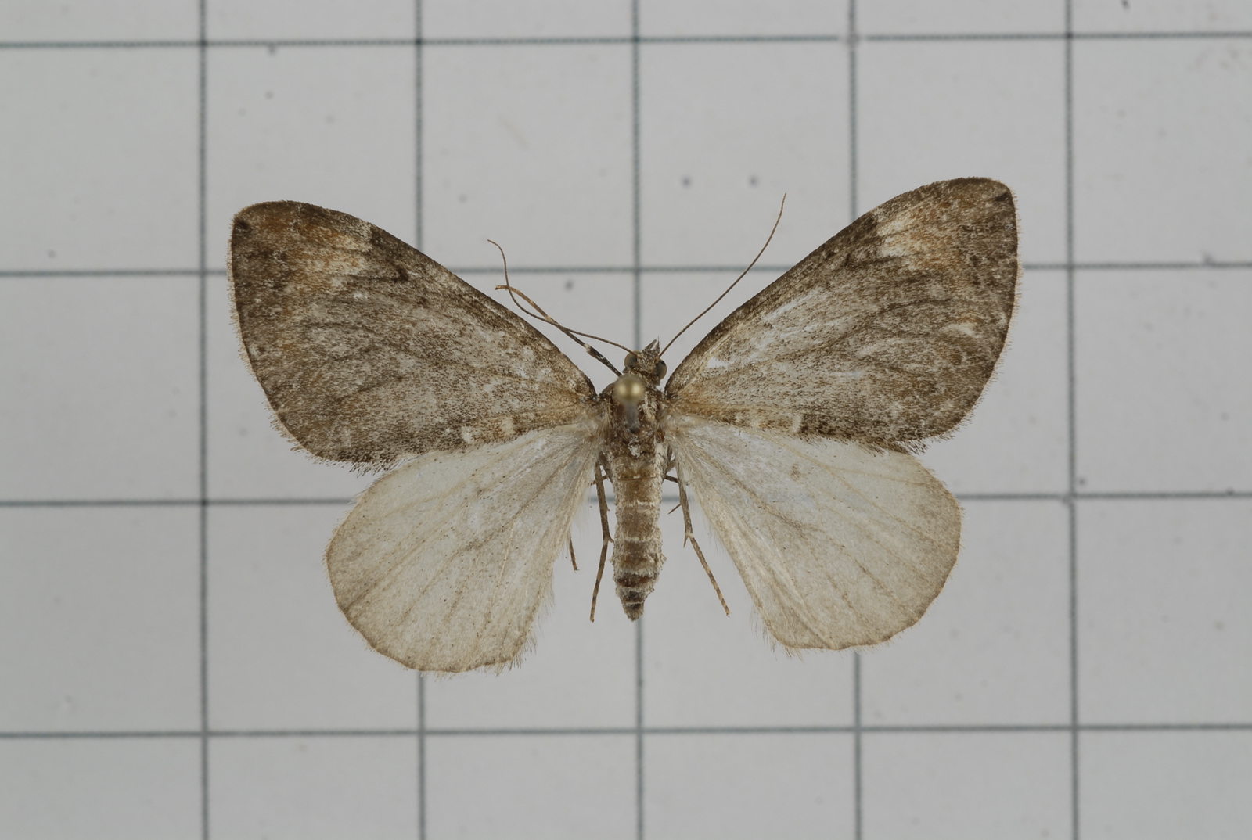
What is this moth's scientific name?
Dysstroma fumata
